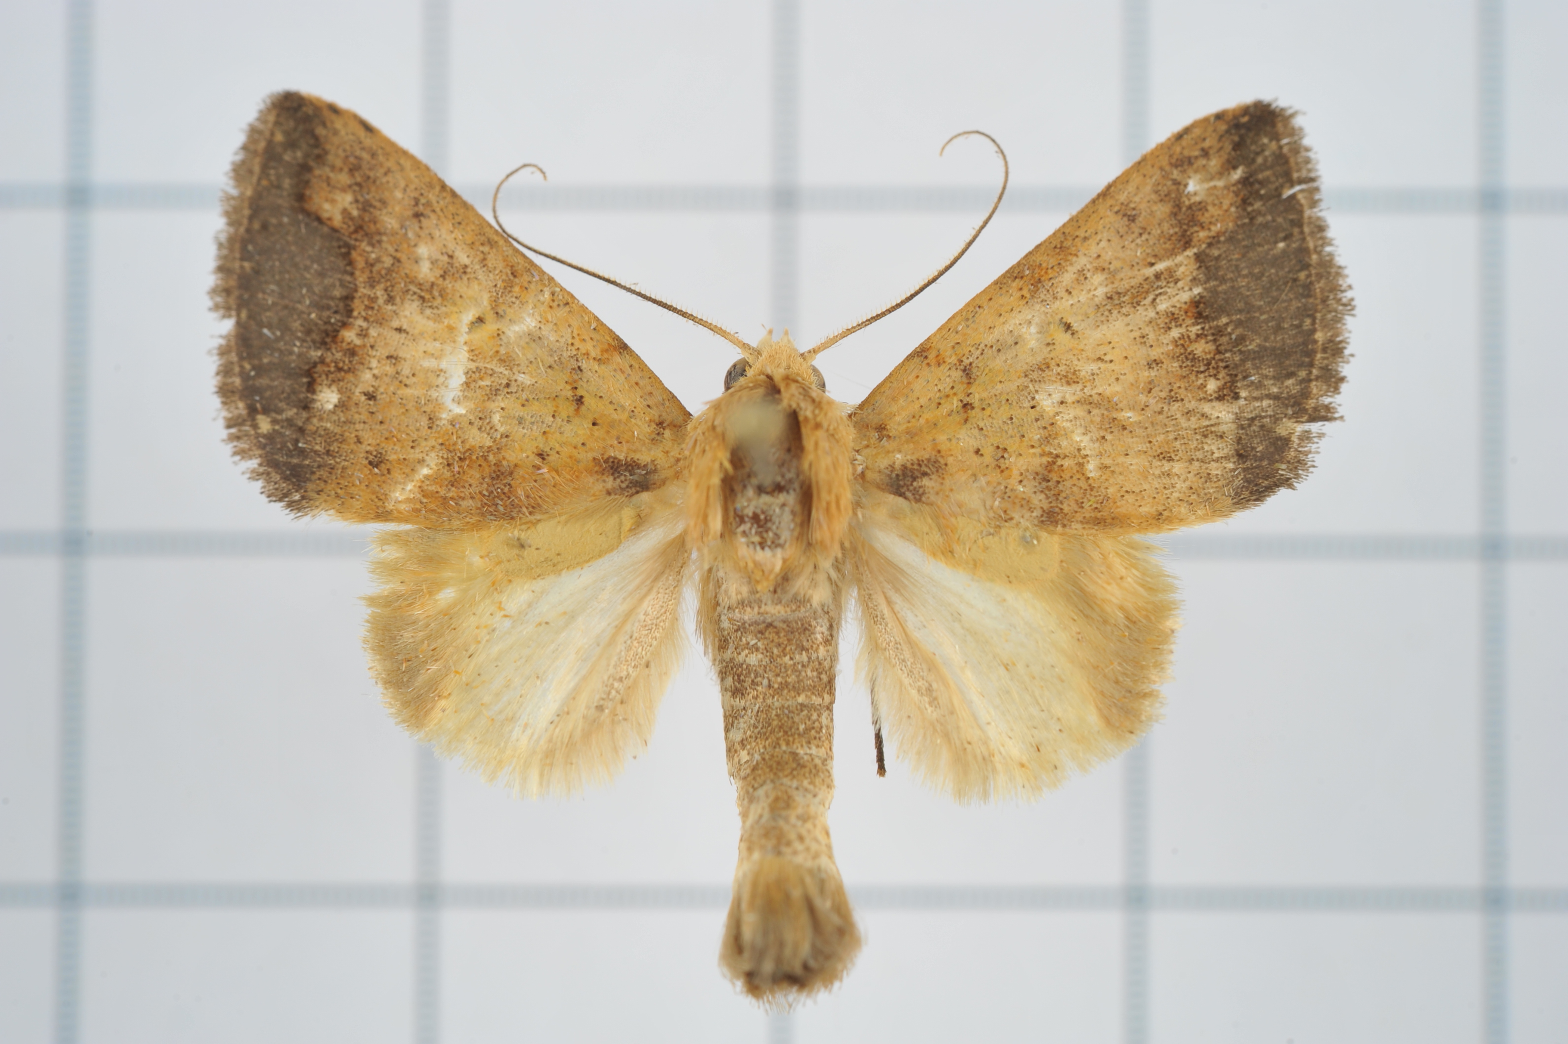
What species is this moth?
Bocula diffisa
